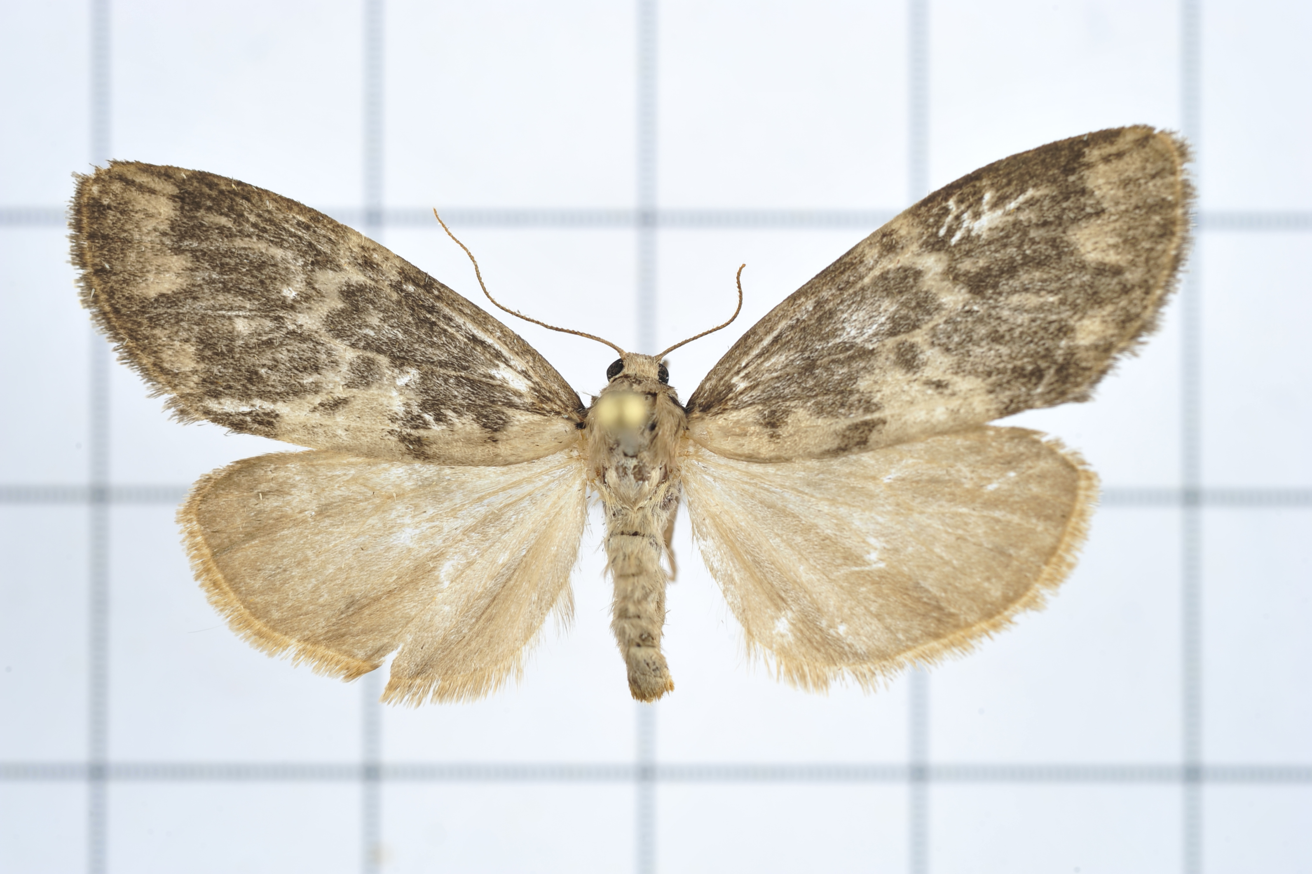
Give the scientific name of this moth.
Barsura albidorsalis
